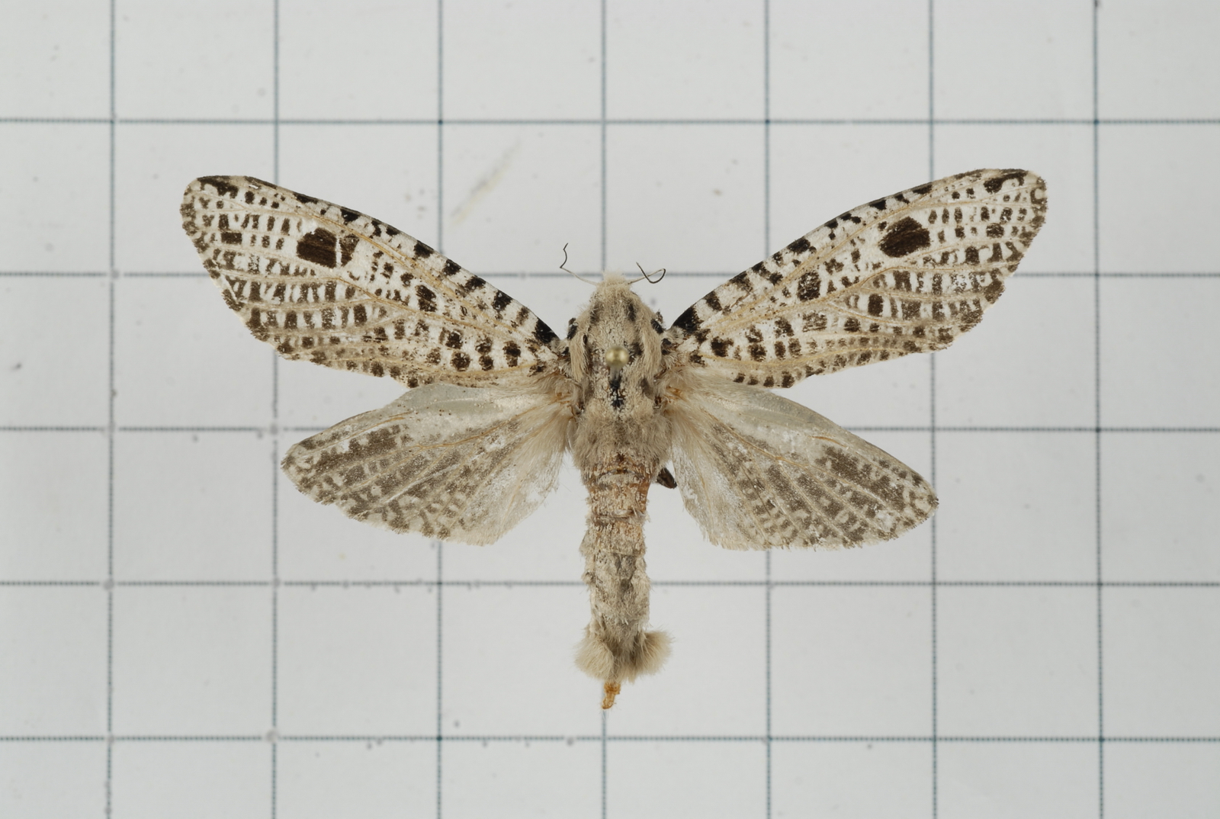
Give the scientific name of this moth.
Rapdalus pardicolor
